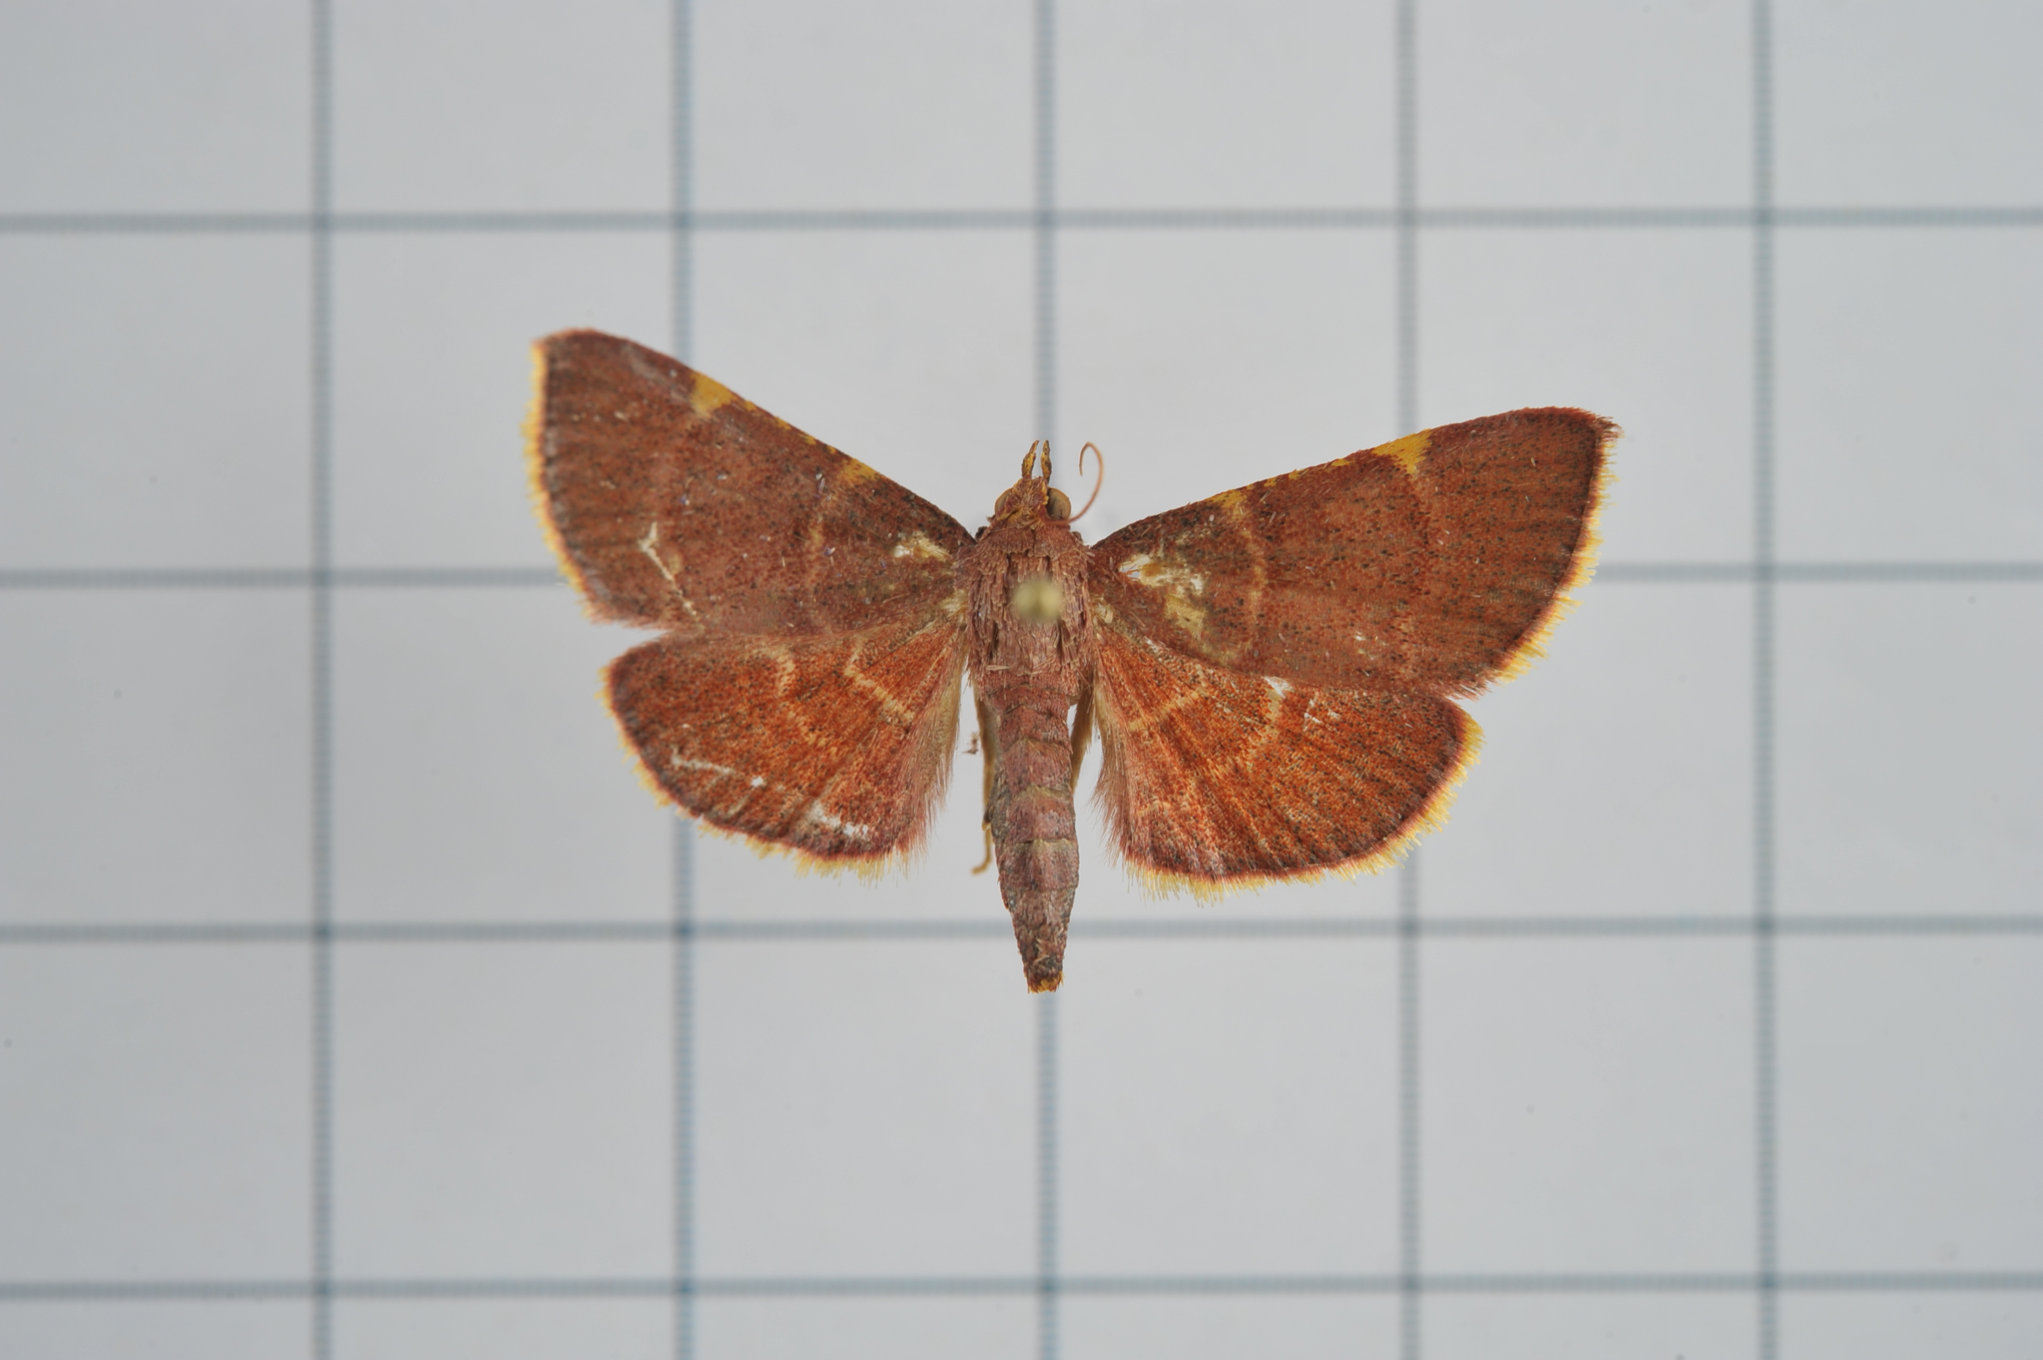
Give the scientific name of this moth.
Herculia pelasgalis
